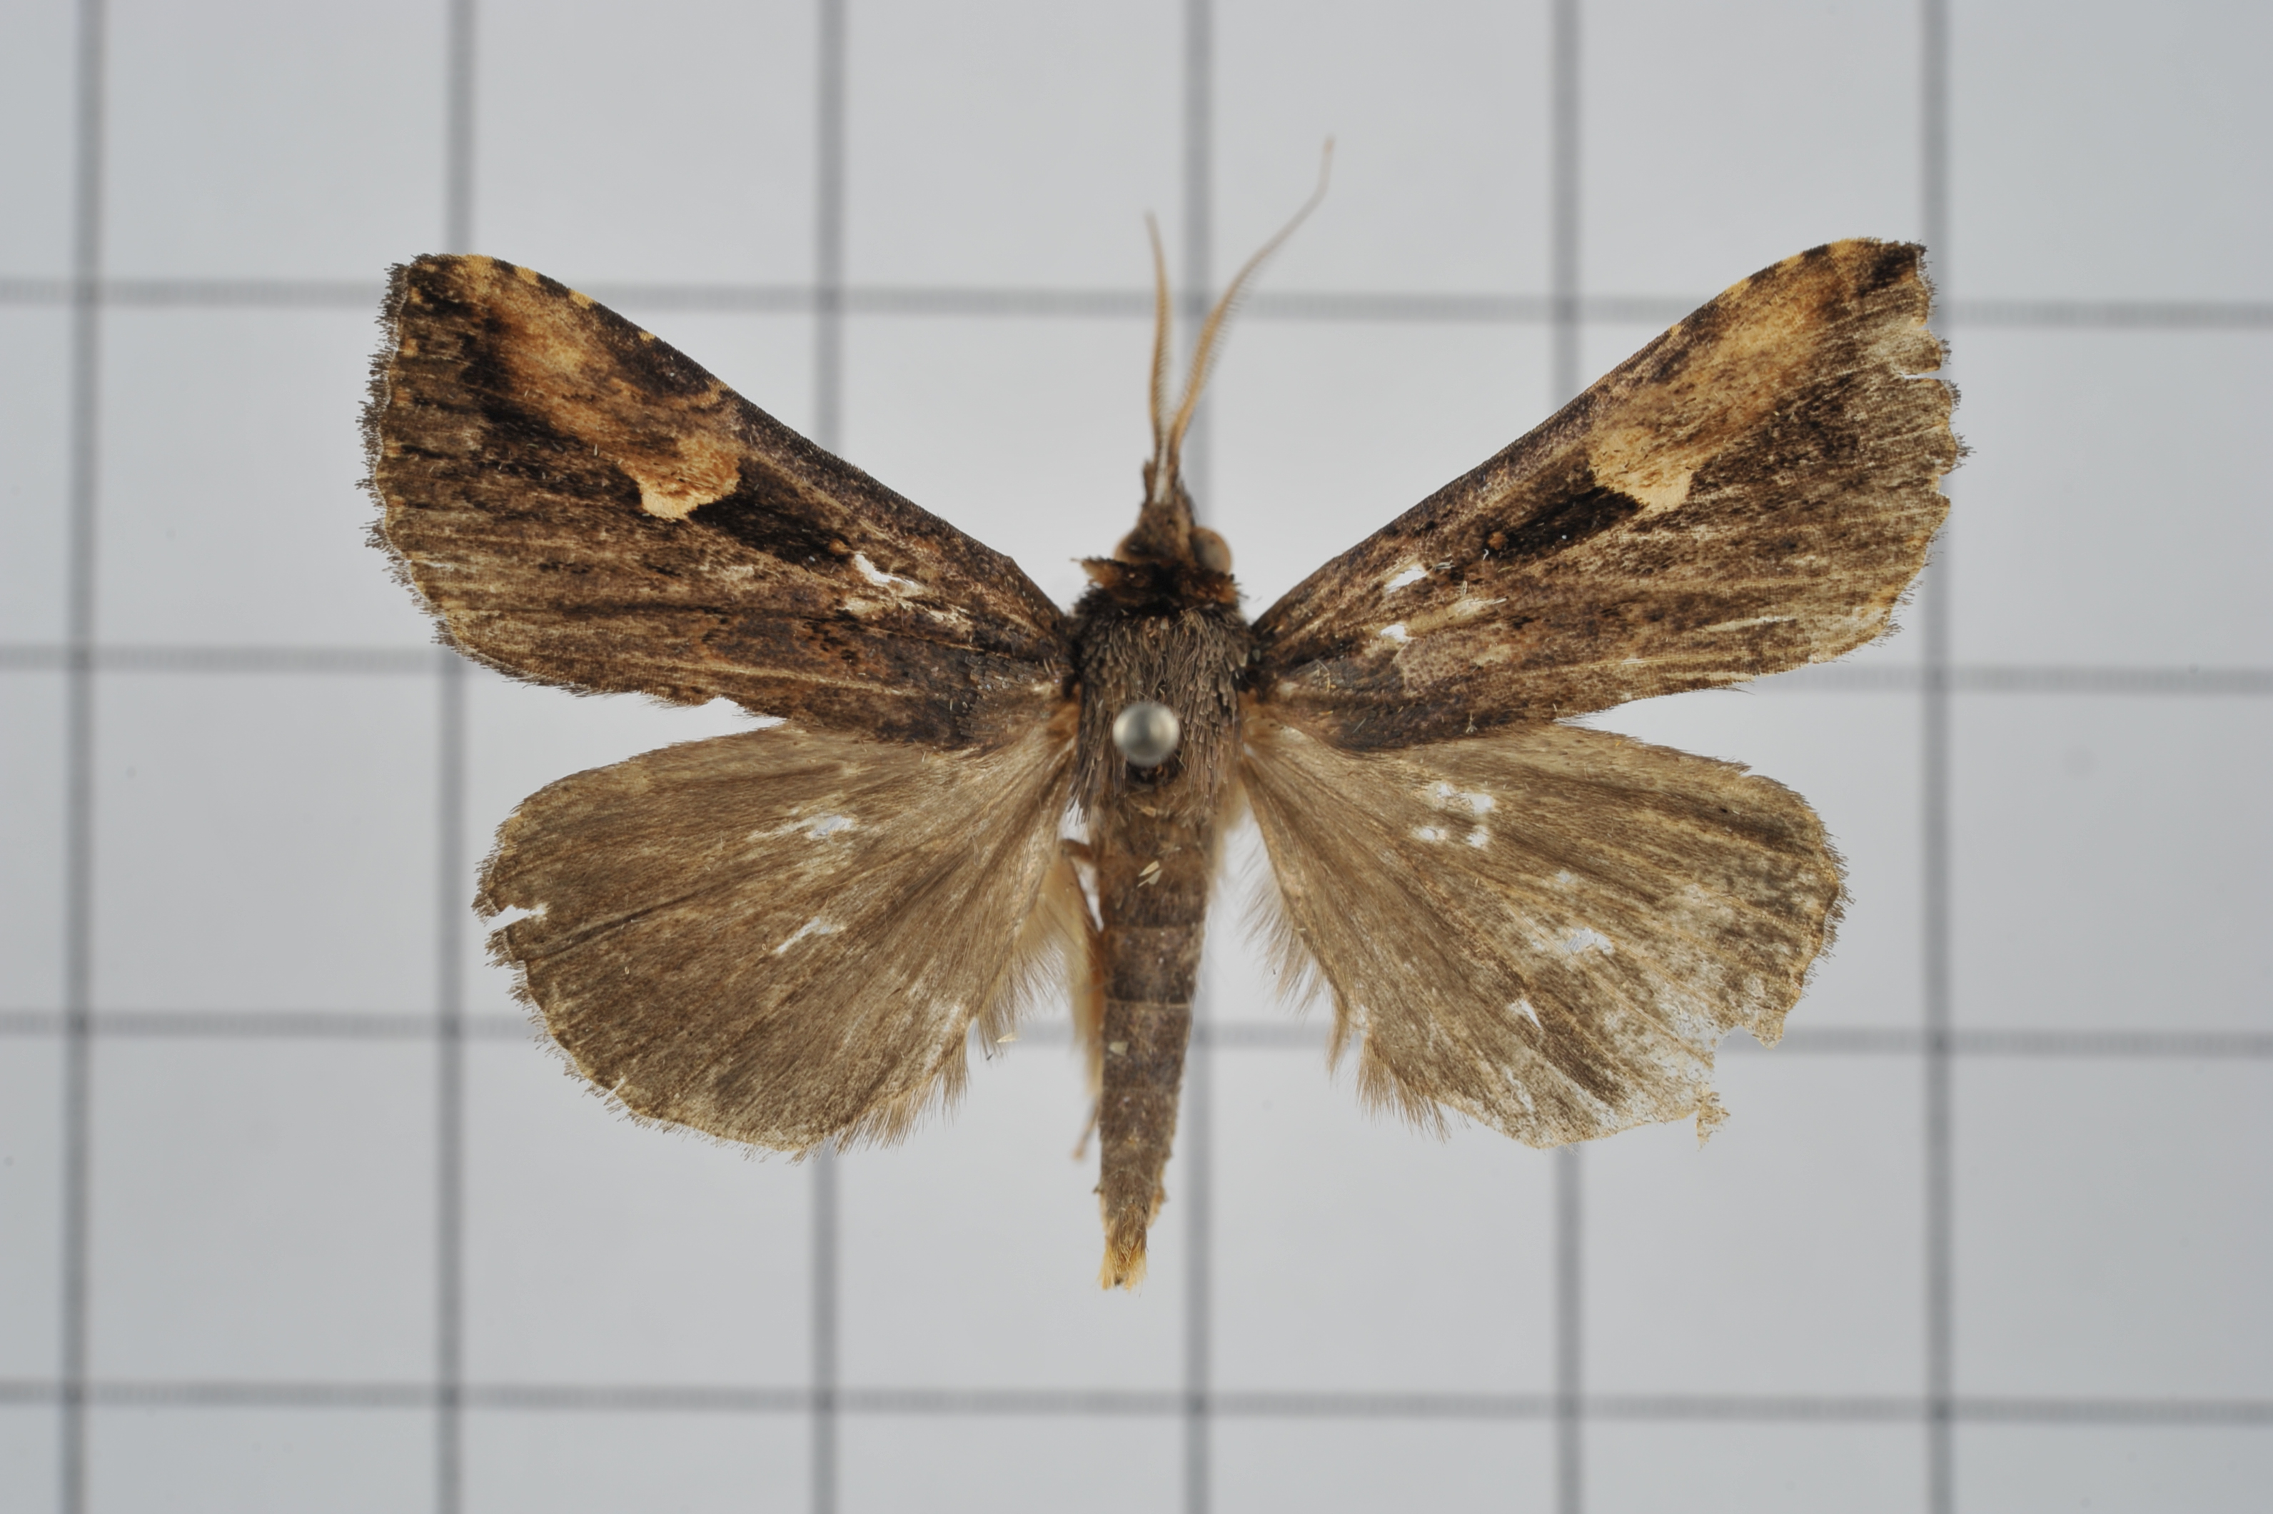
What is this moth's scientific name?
Pseudosphetta moorei
